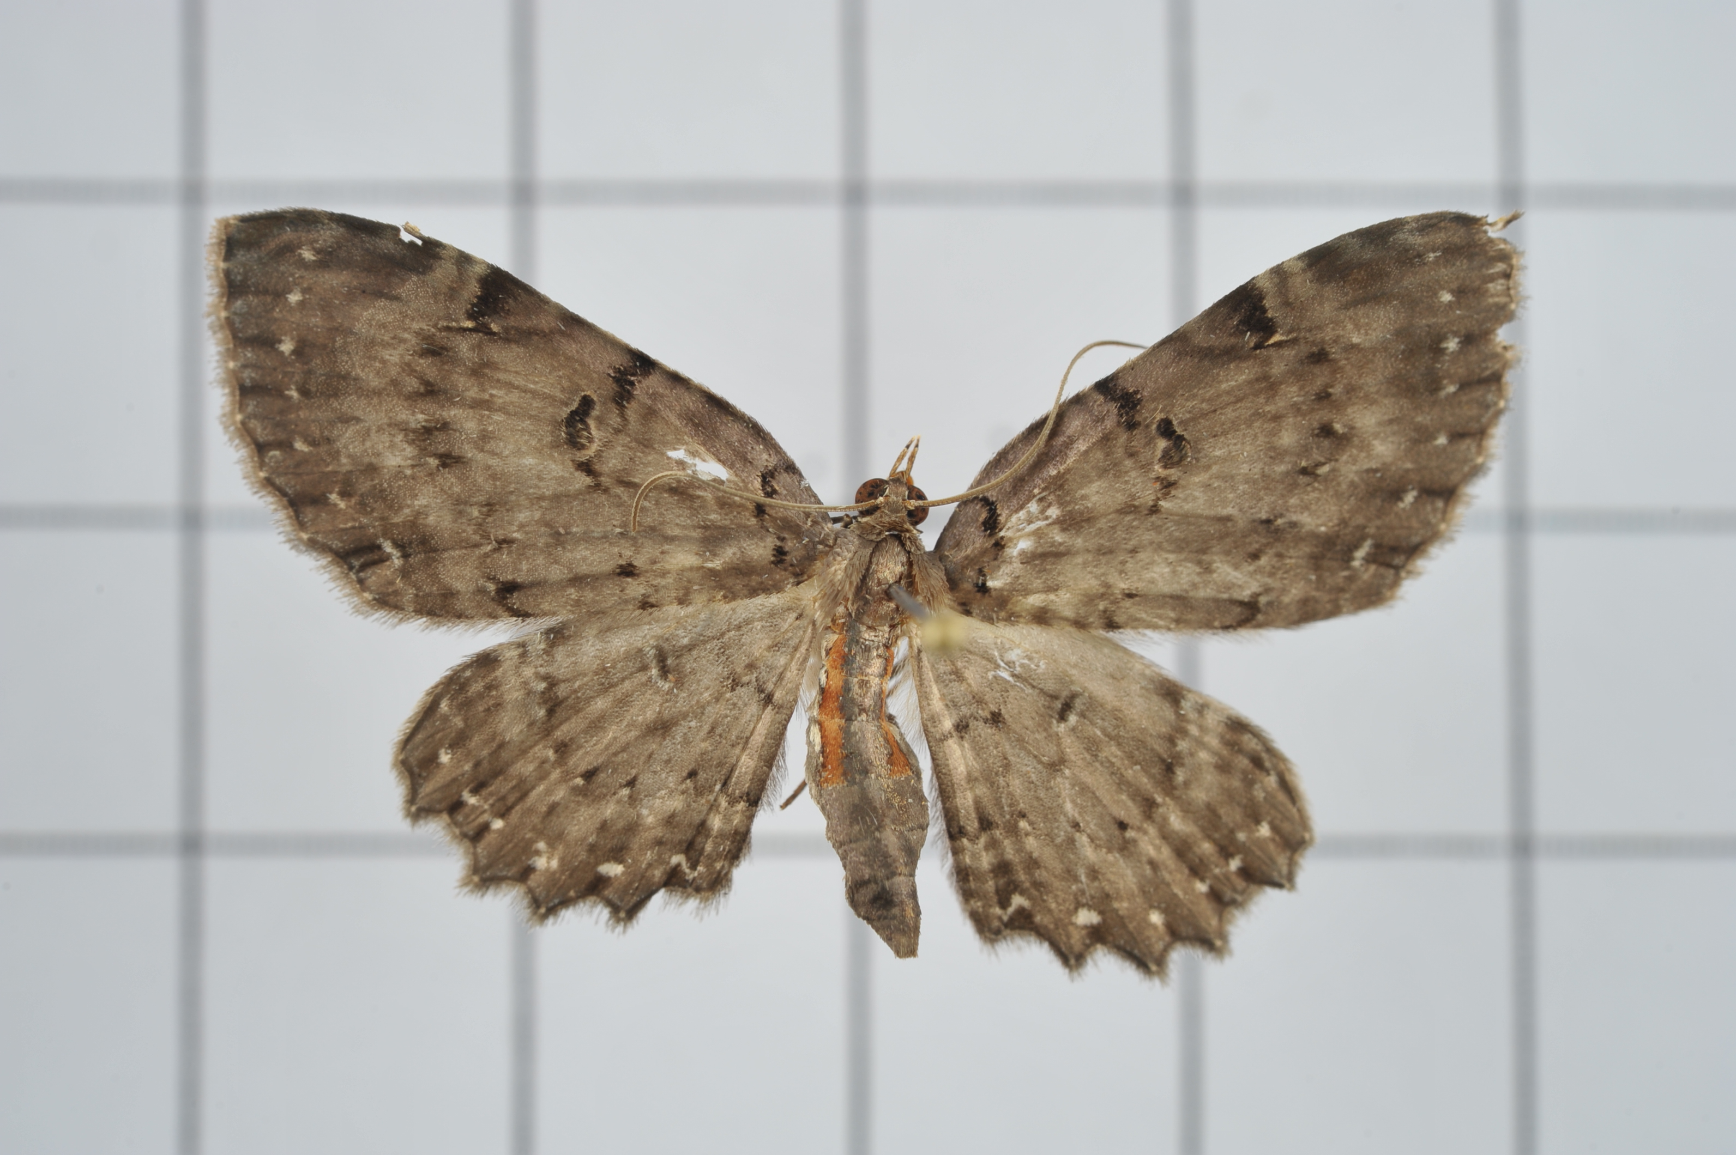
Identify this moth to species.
Collix stellata
